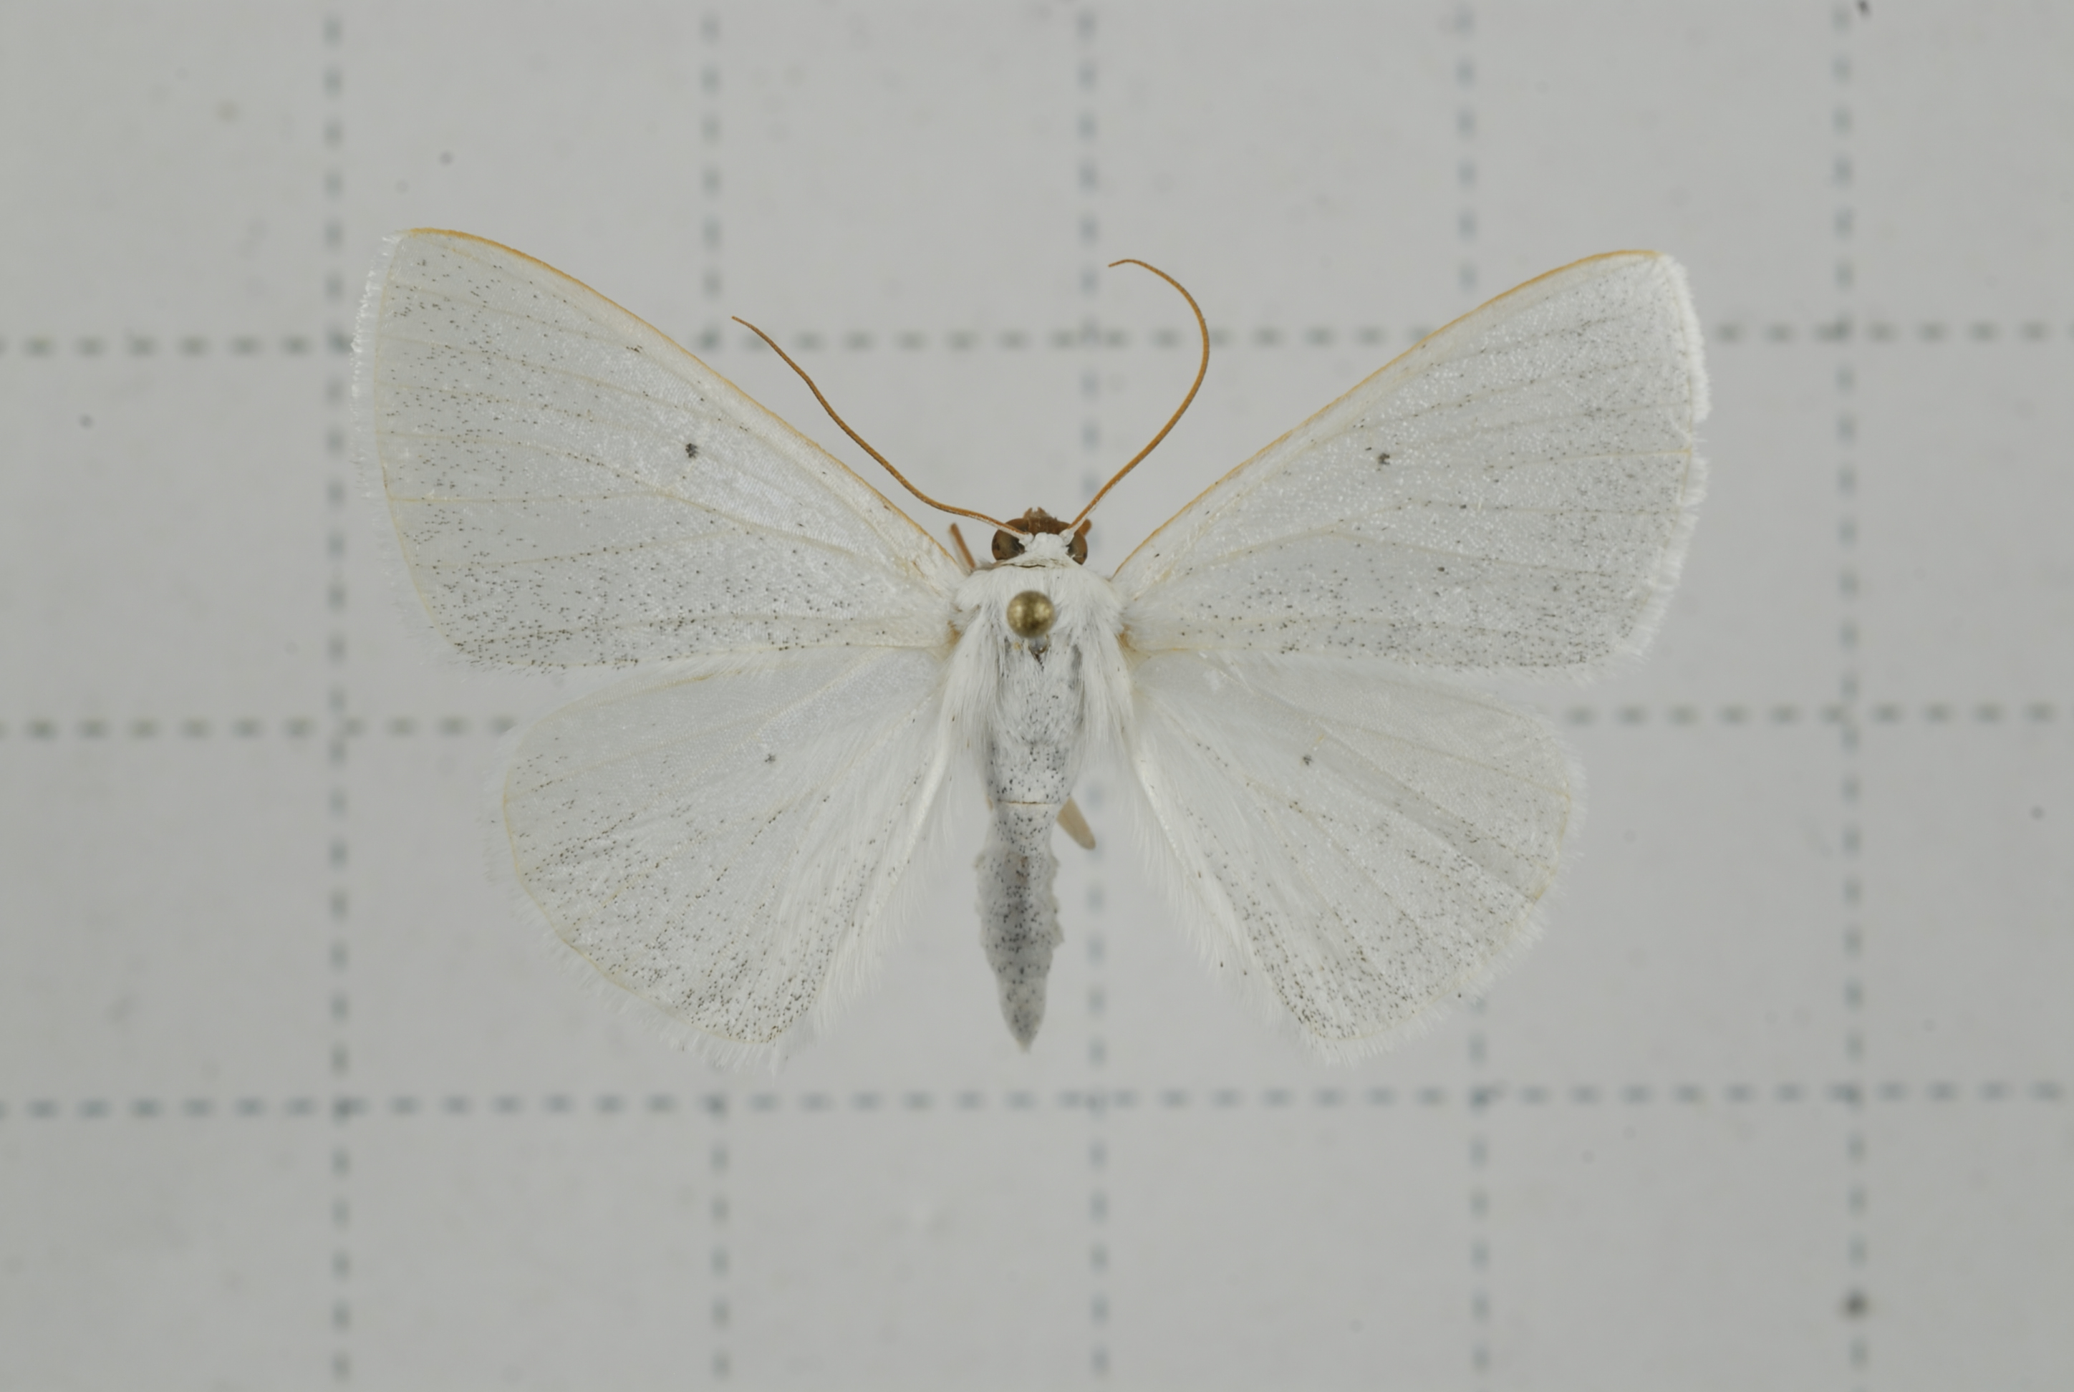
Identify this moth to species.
Lomographa anoxys
